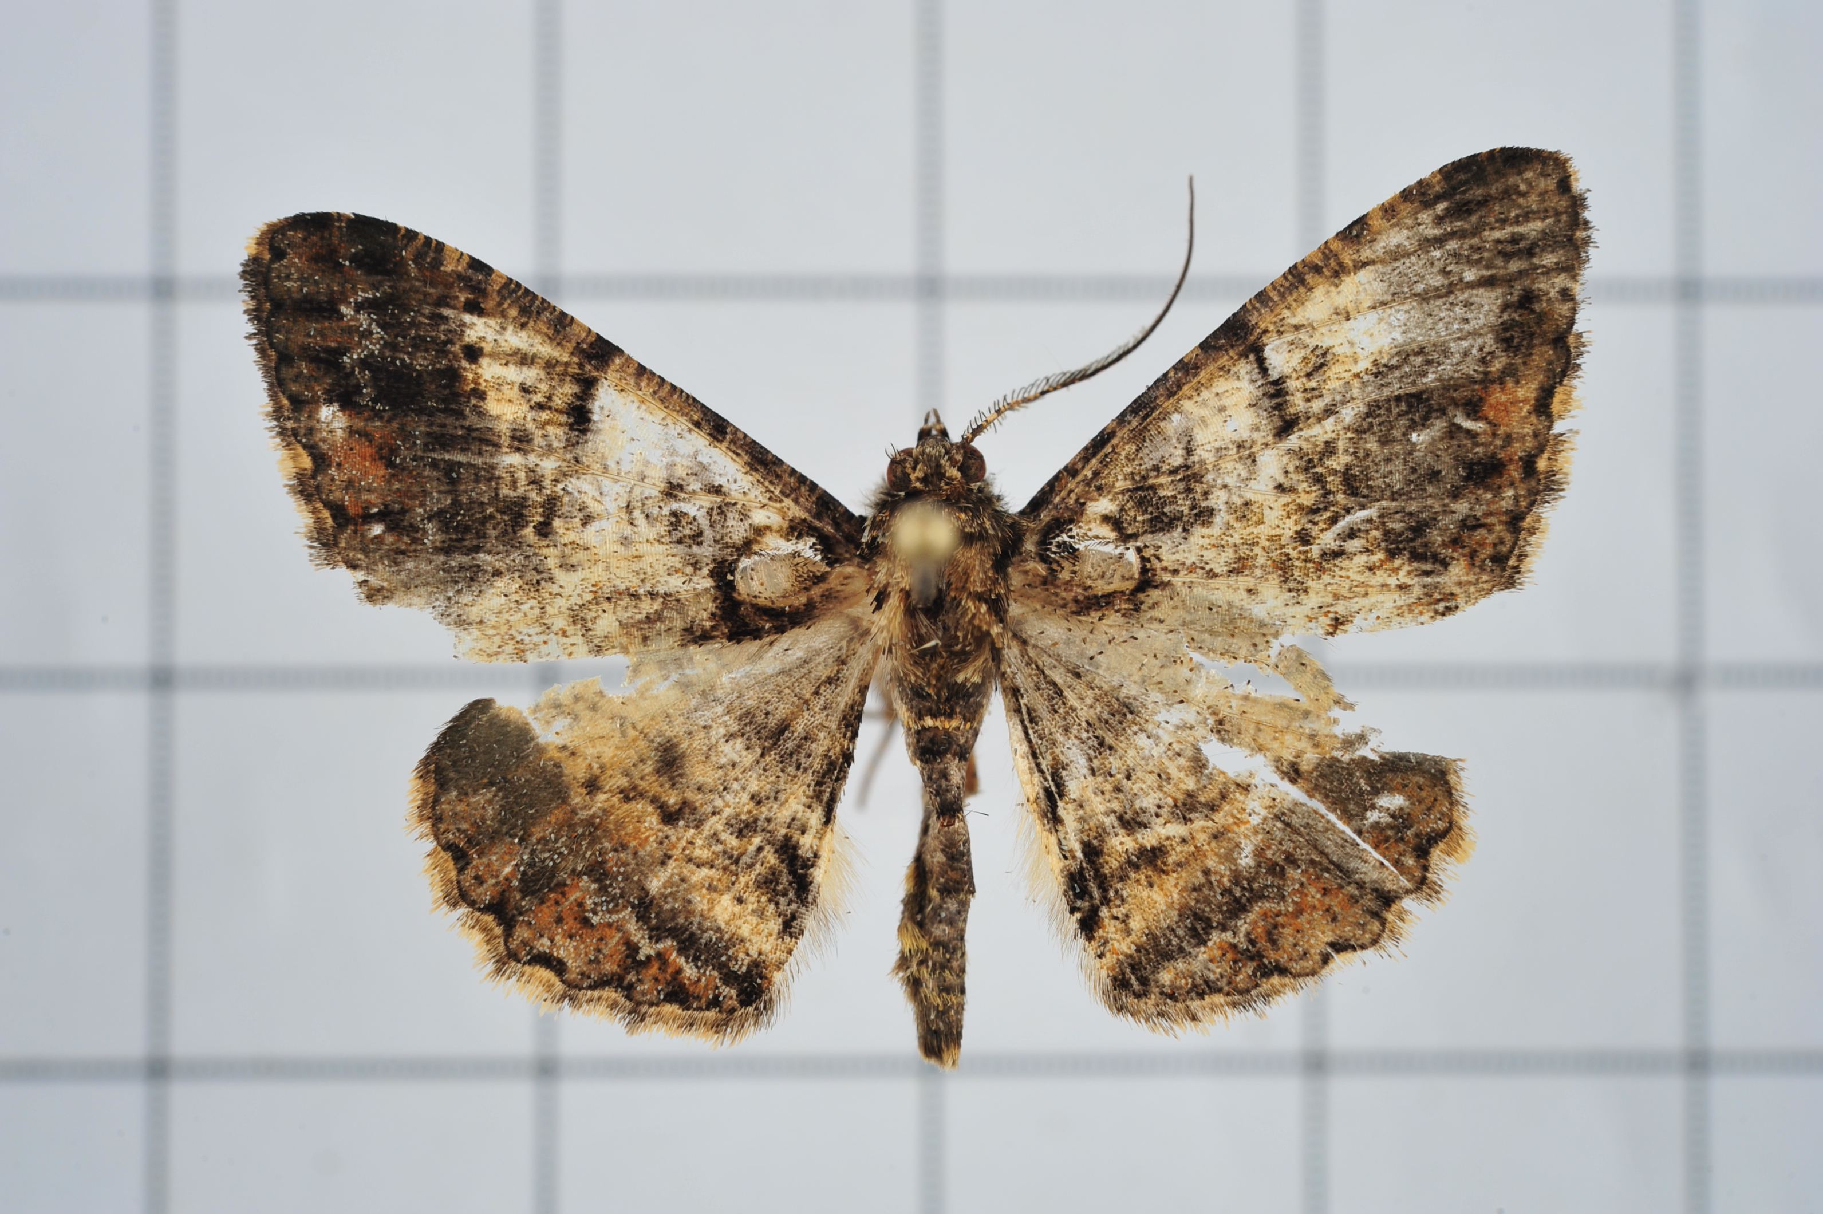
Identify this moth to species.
Alcis taiwanovariegata
